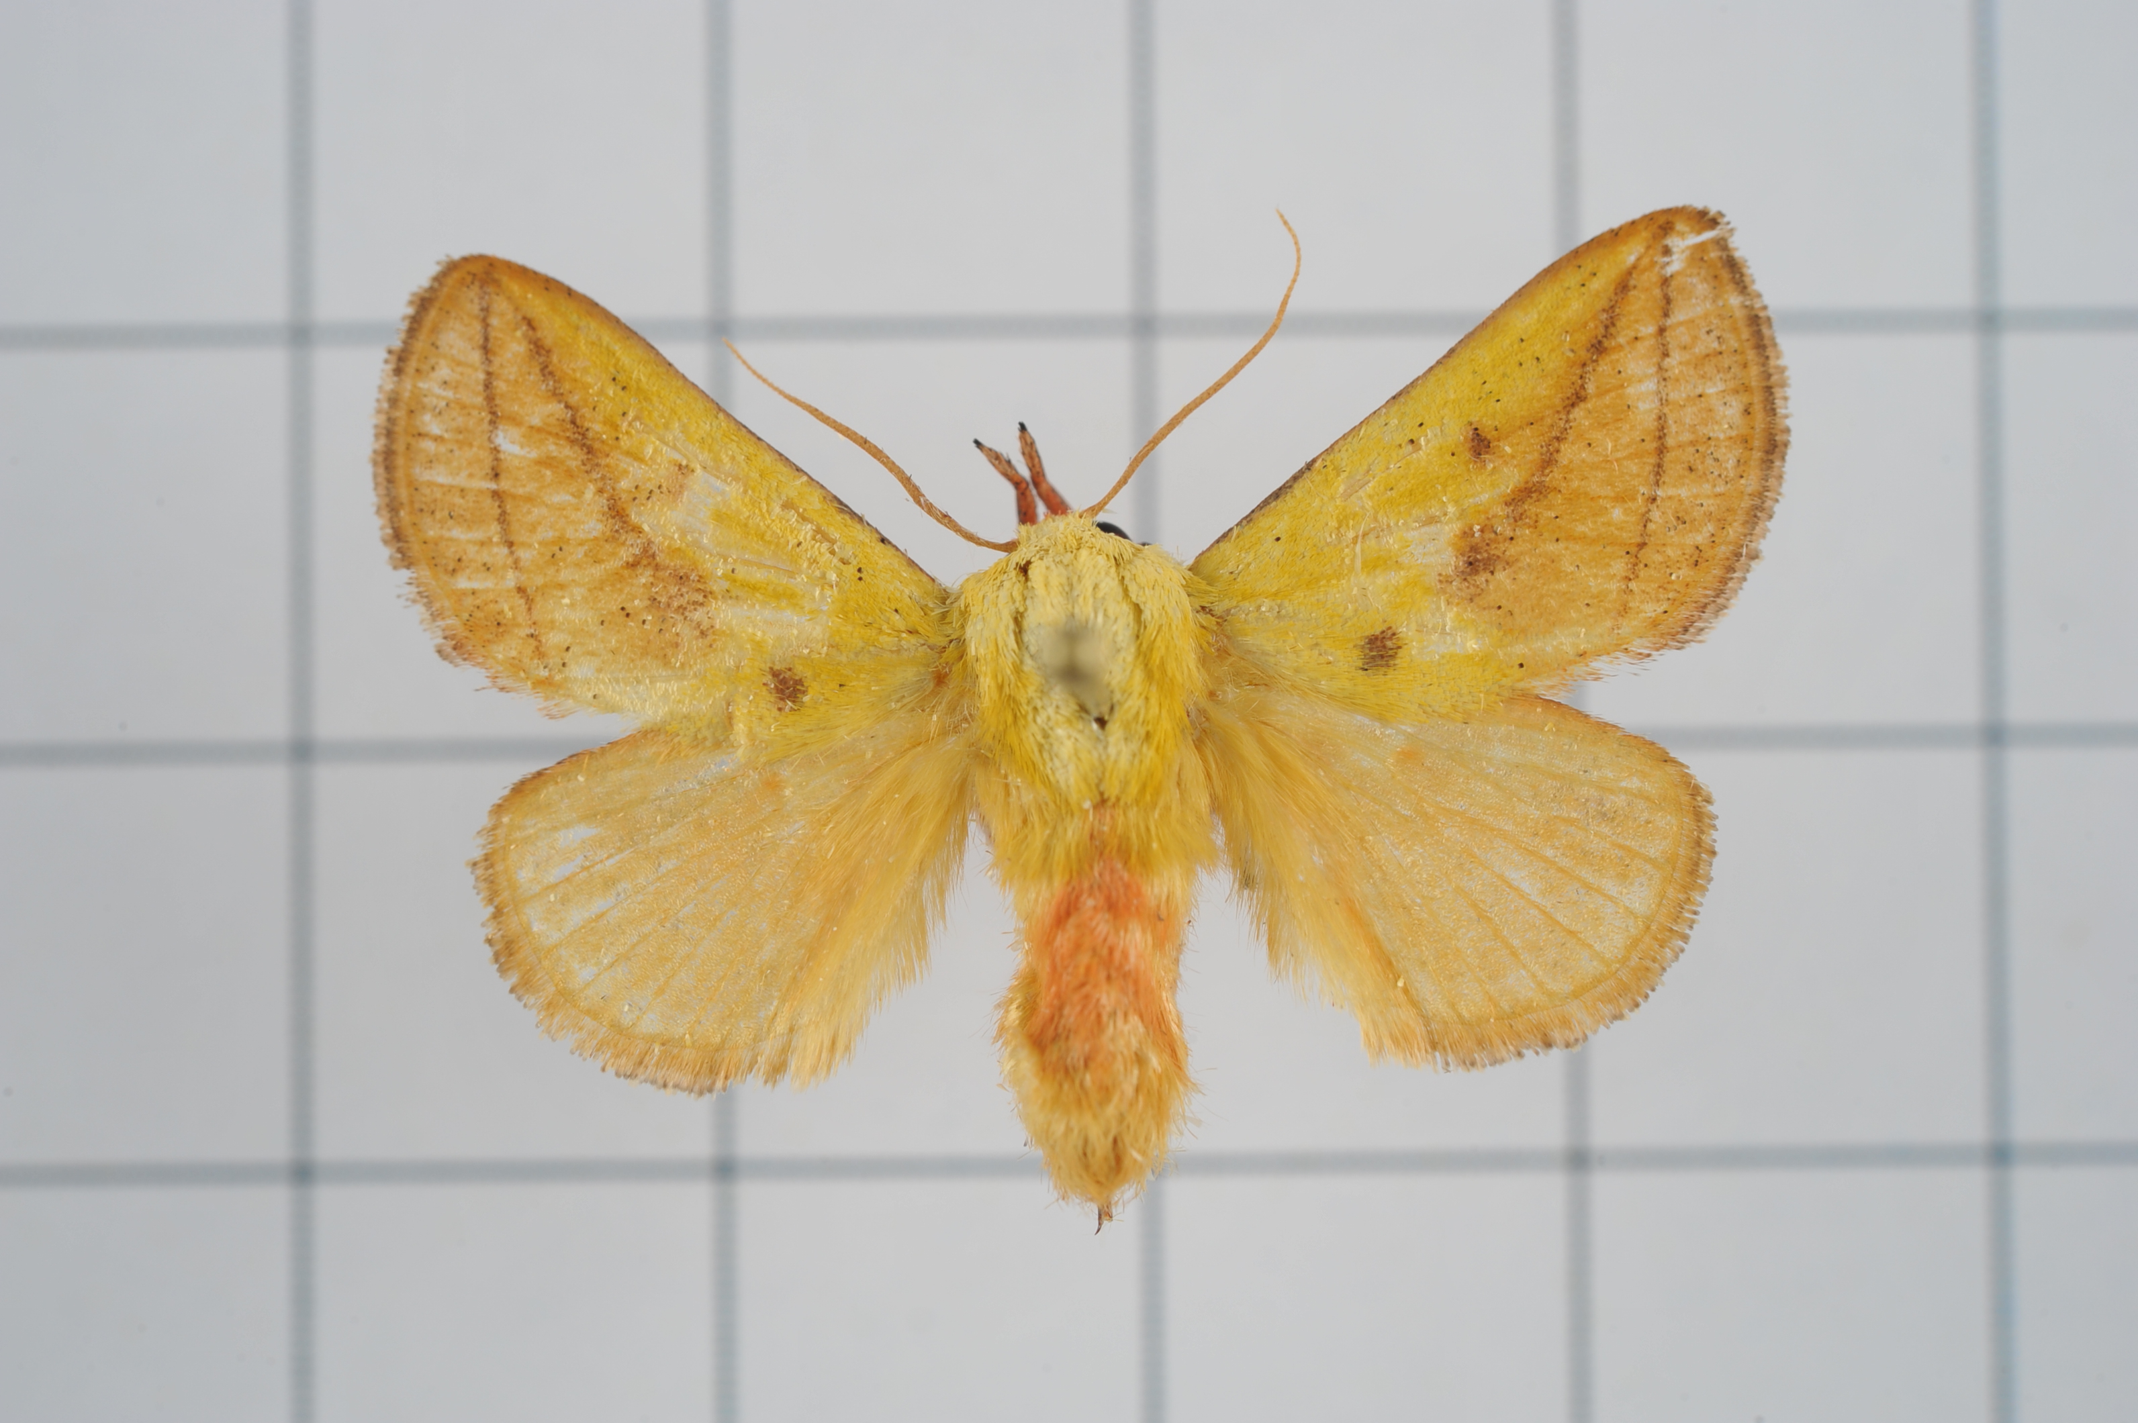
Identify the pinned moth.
Monema rubriceps
